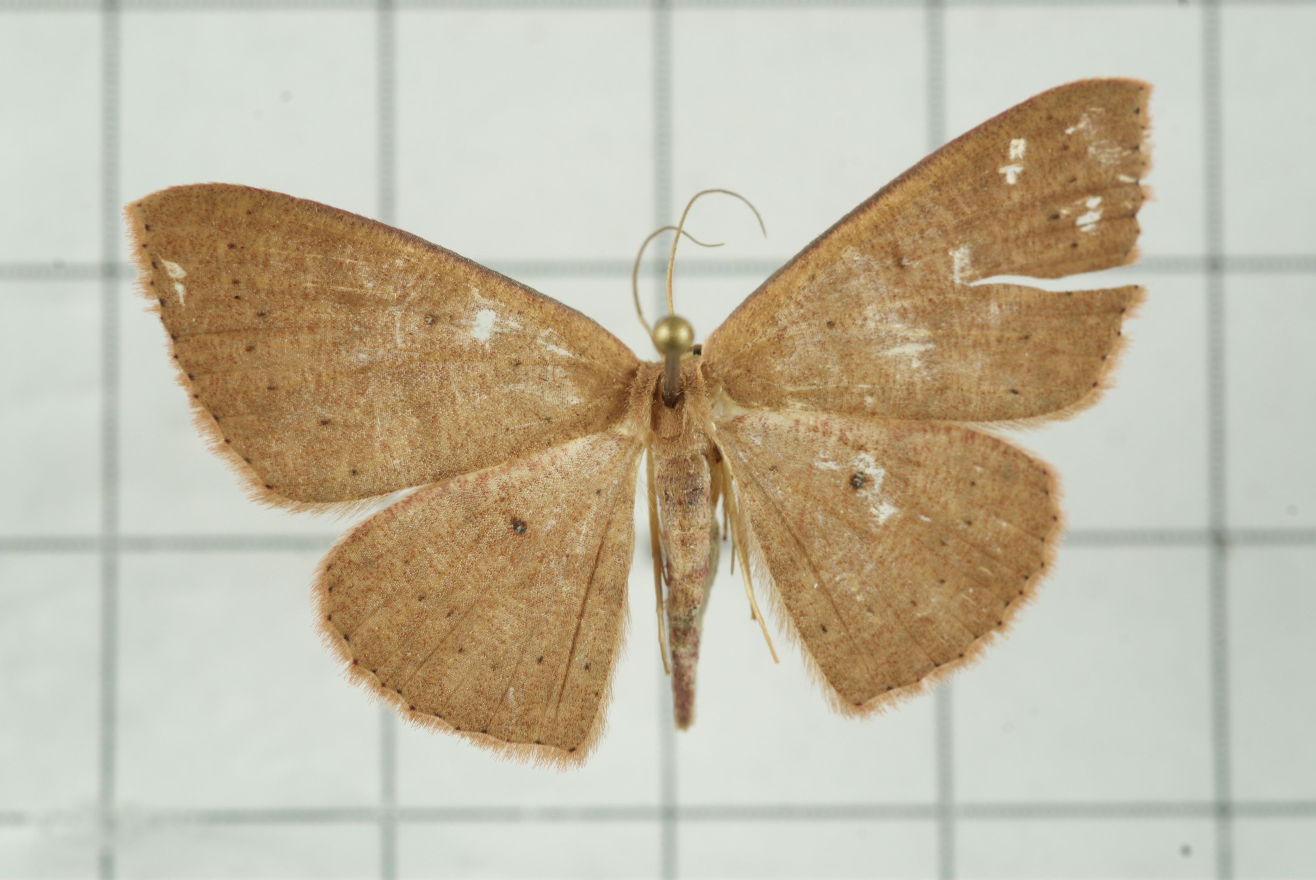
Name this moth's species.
Perixera absconditaria
